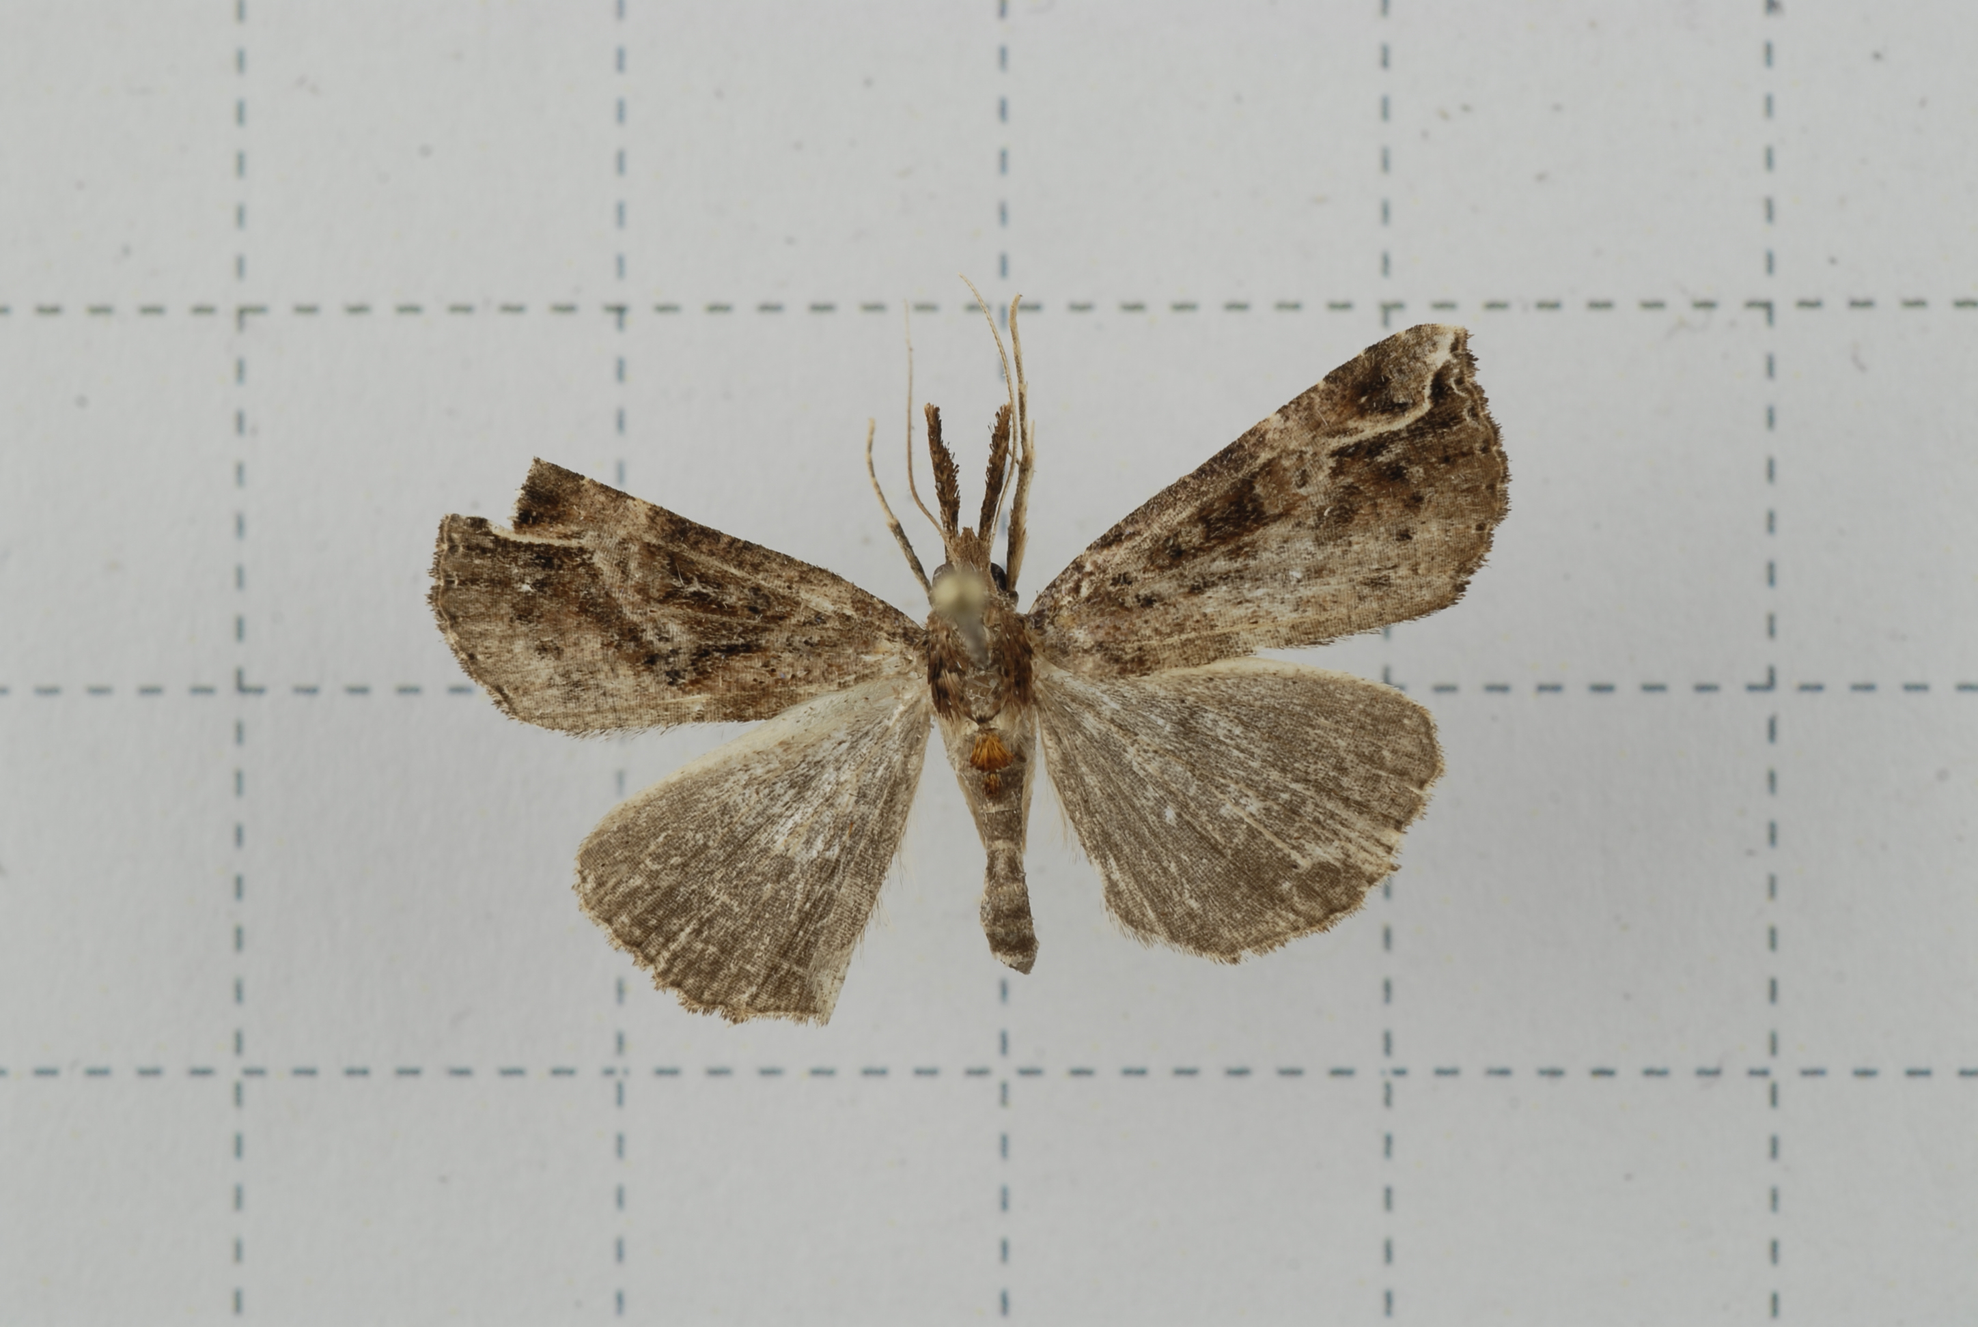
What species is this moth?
Hypena kanshireiensis
